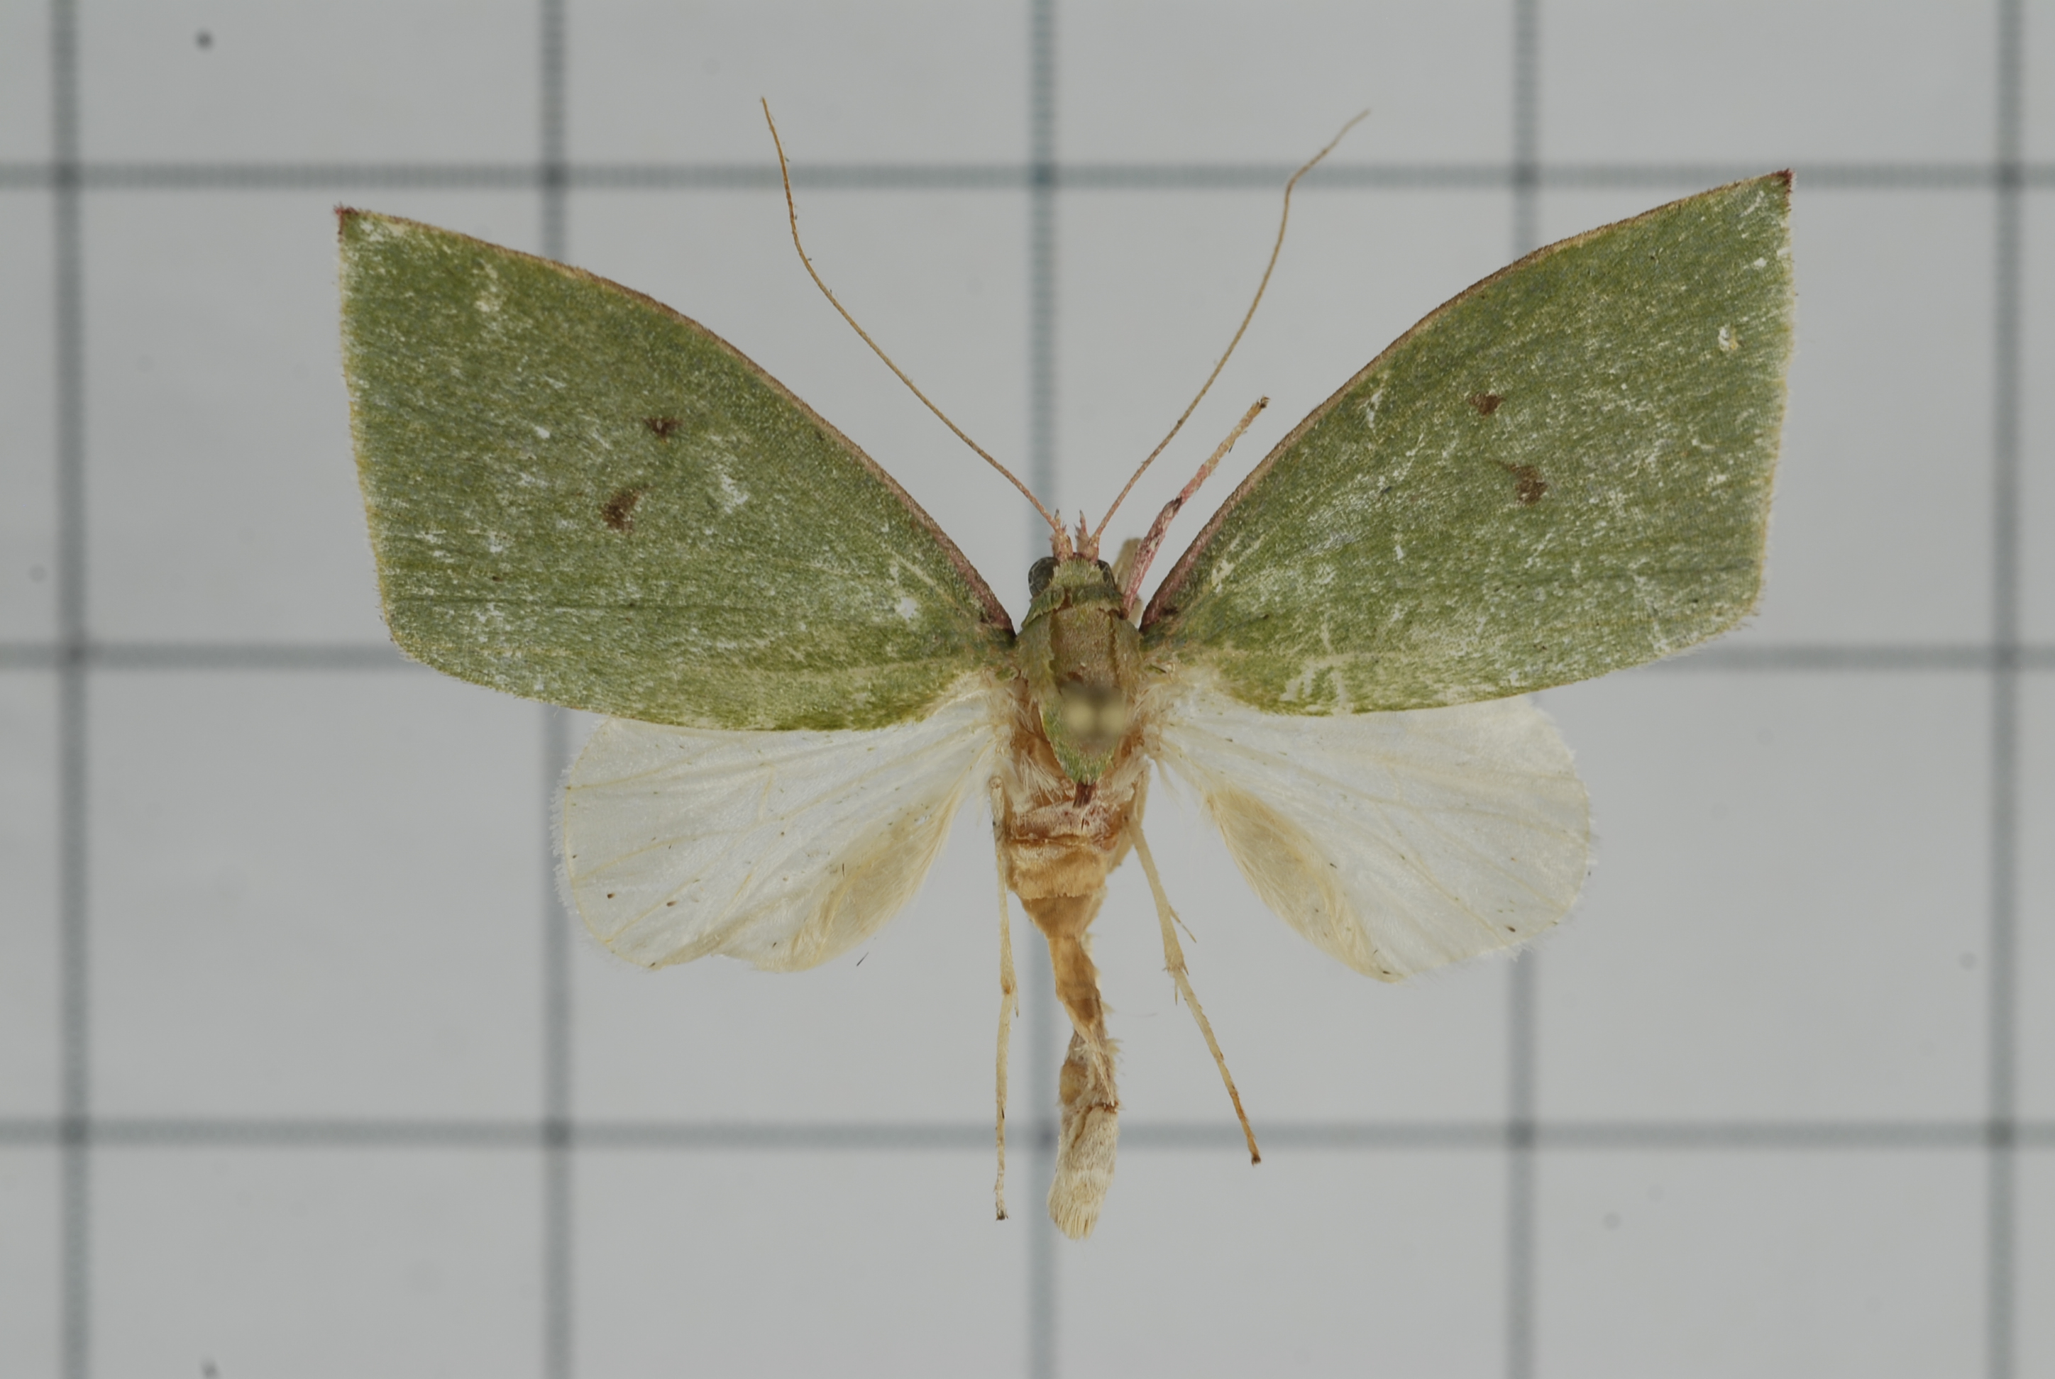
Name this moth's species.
Tyana falcata
